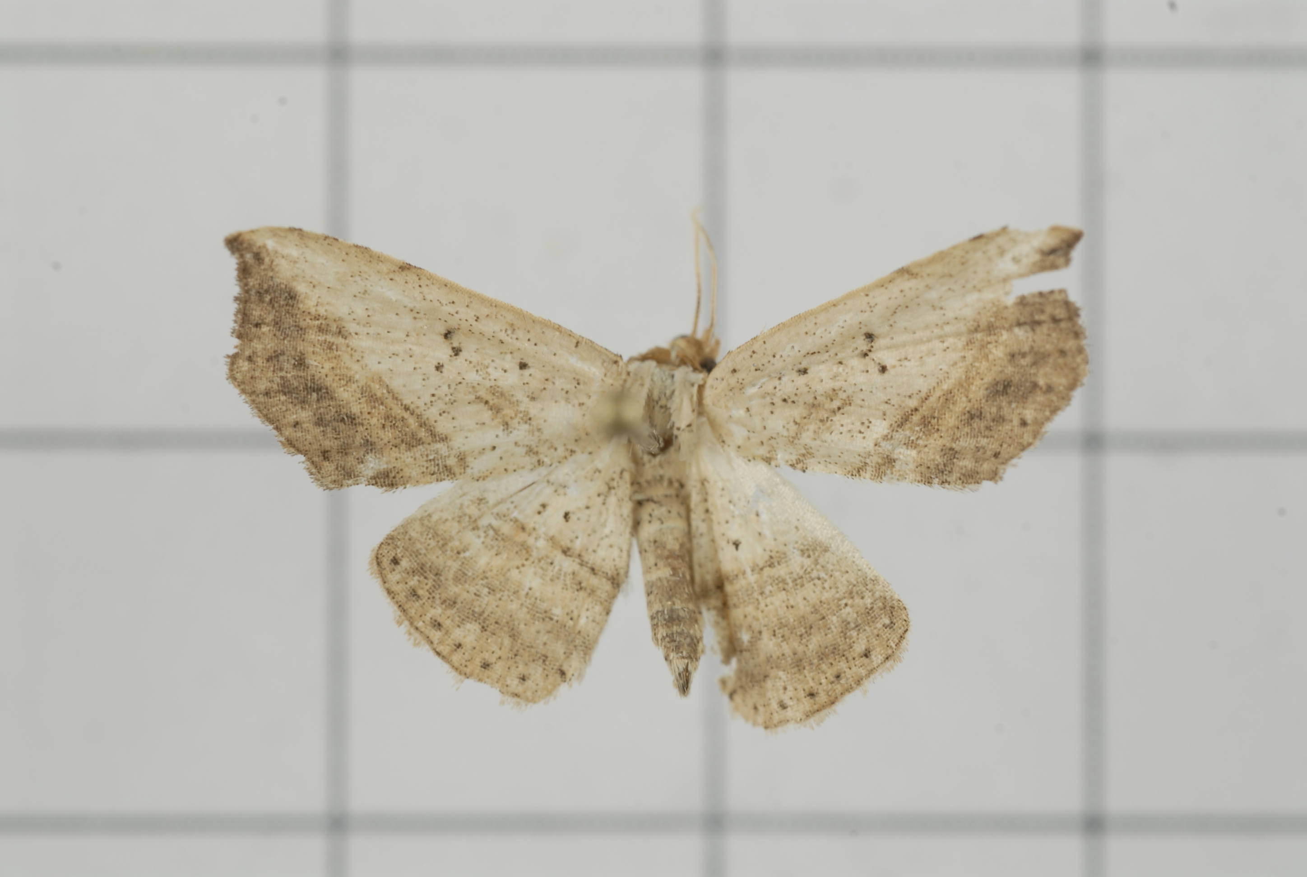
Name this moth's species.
Corgatha atrifalcis
